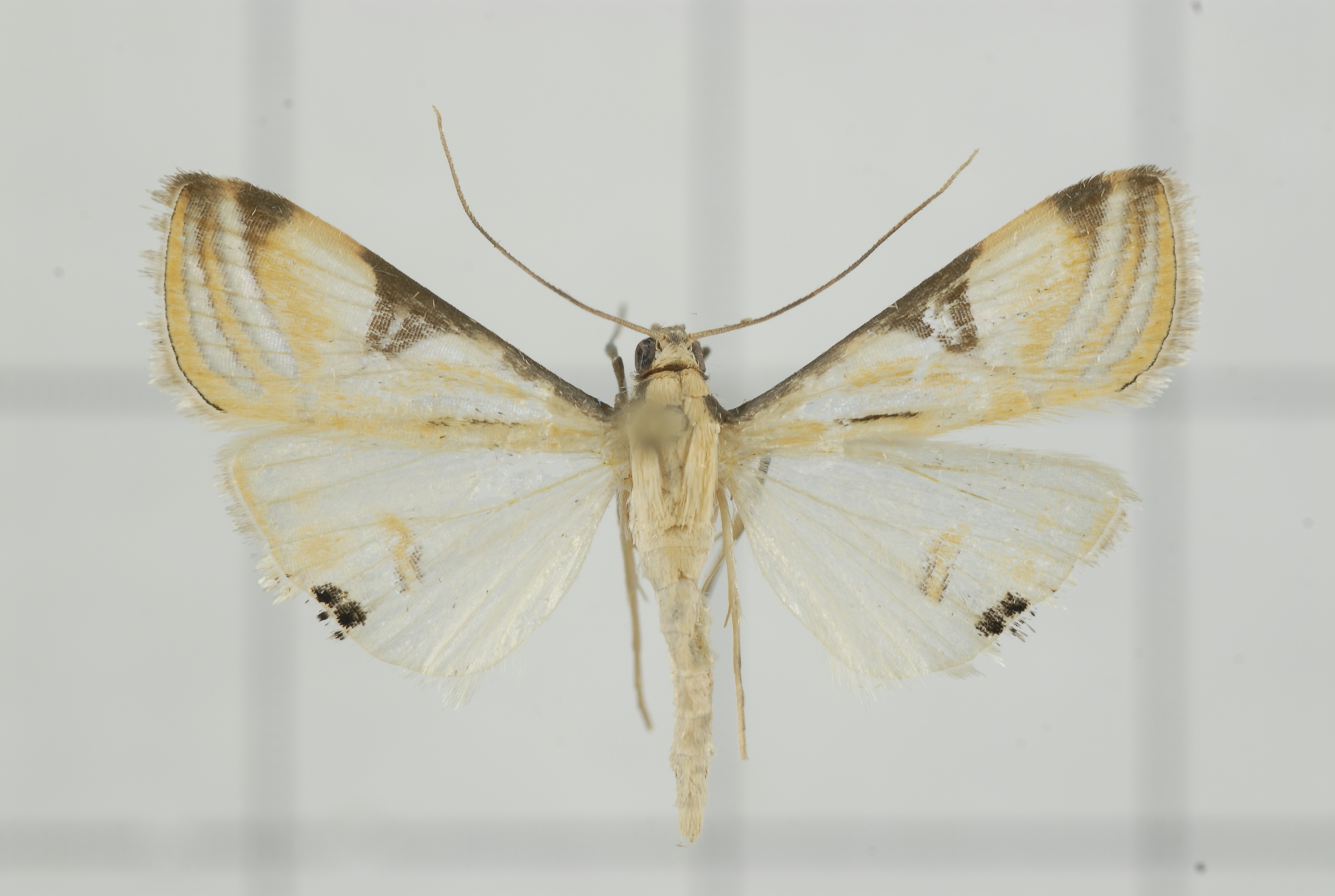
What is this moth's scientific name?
Talanga sexpunctalis
